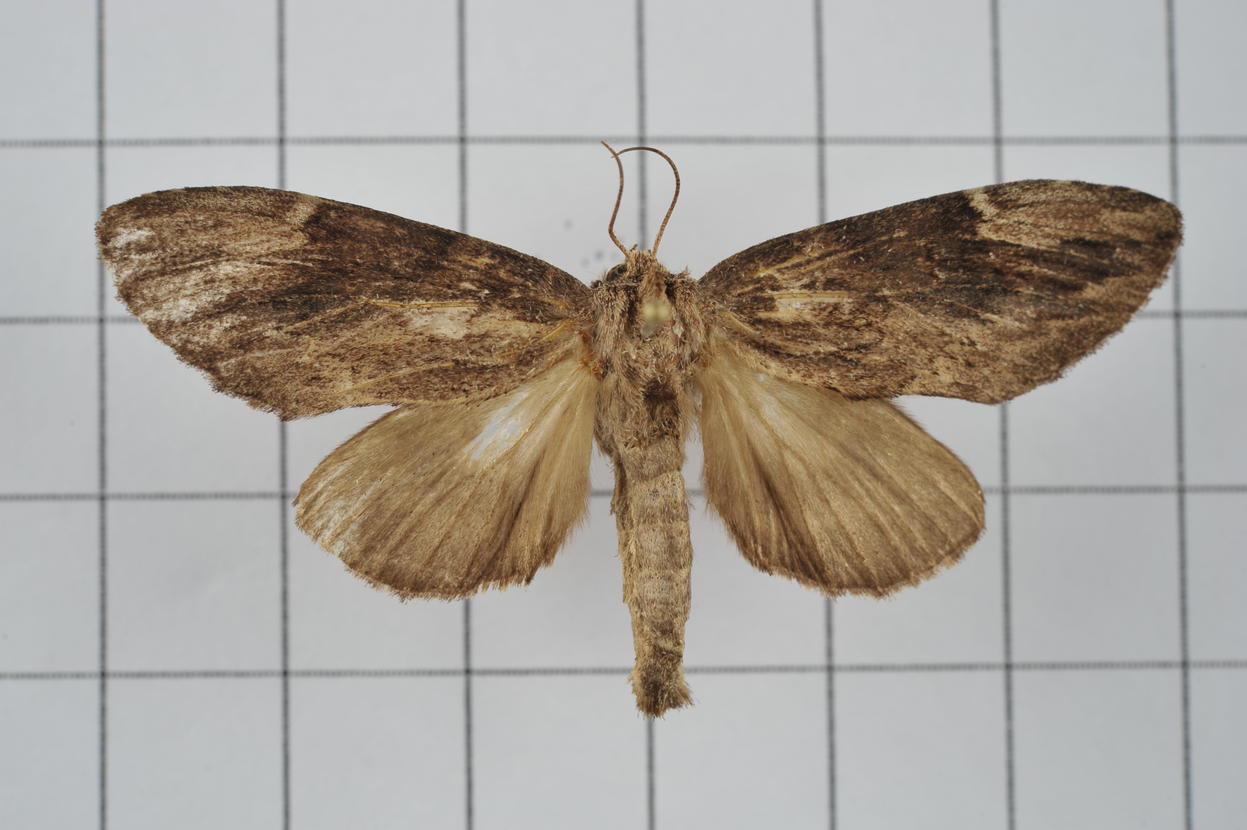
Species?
Allodontoides tenebrosa
